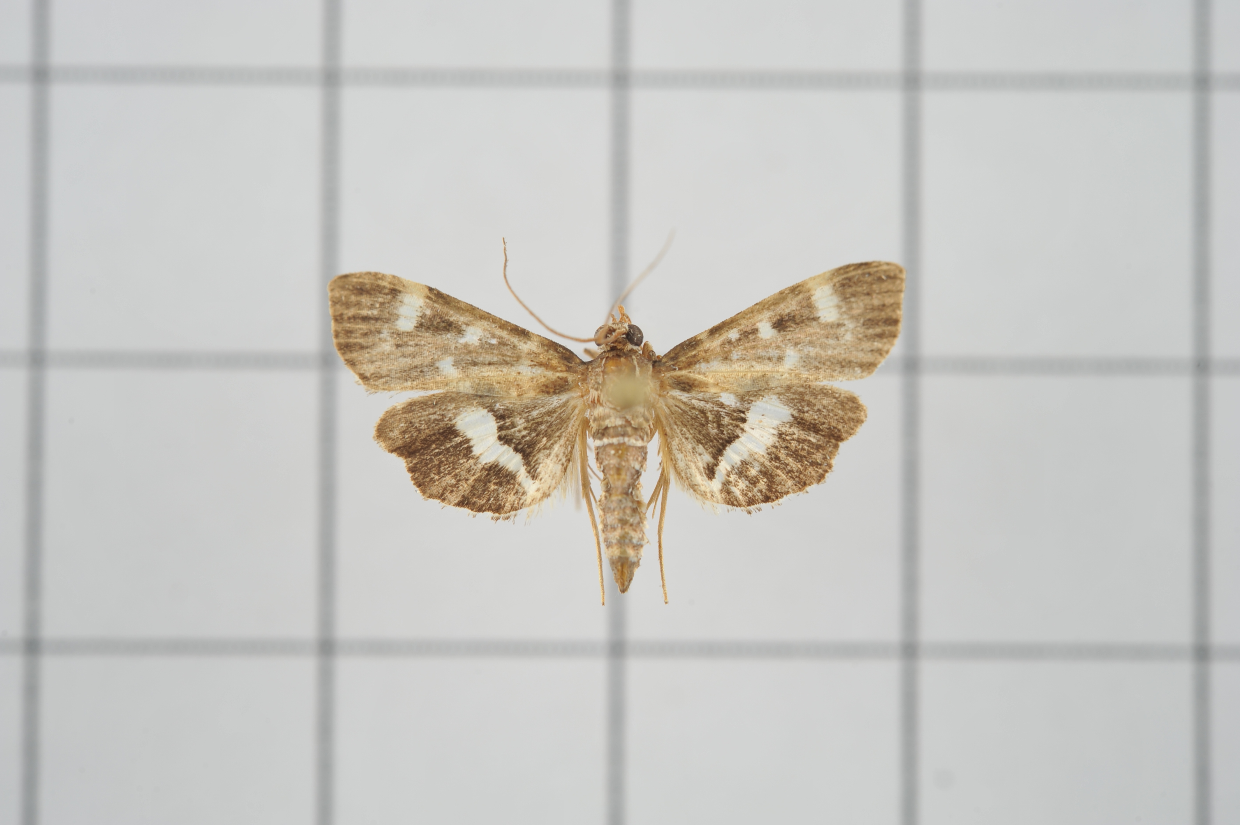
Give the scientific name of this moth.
Hymenia perspectalis
